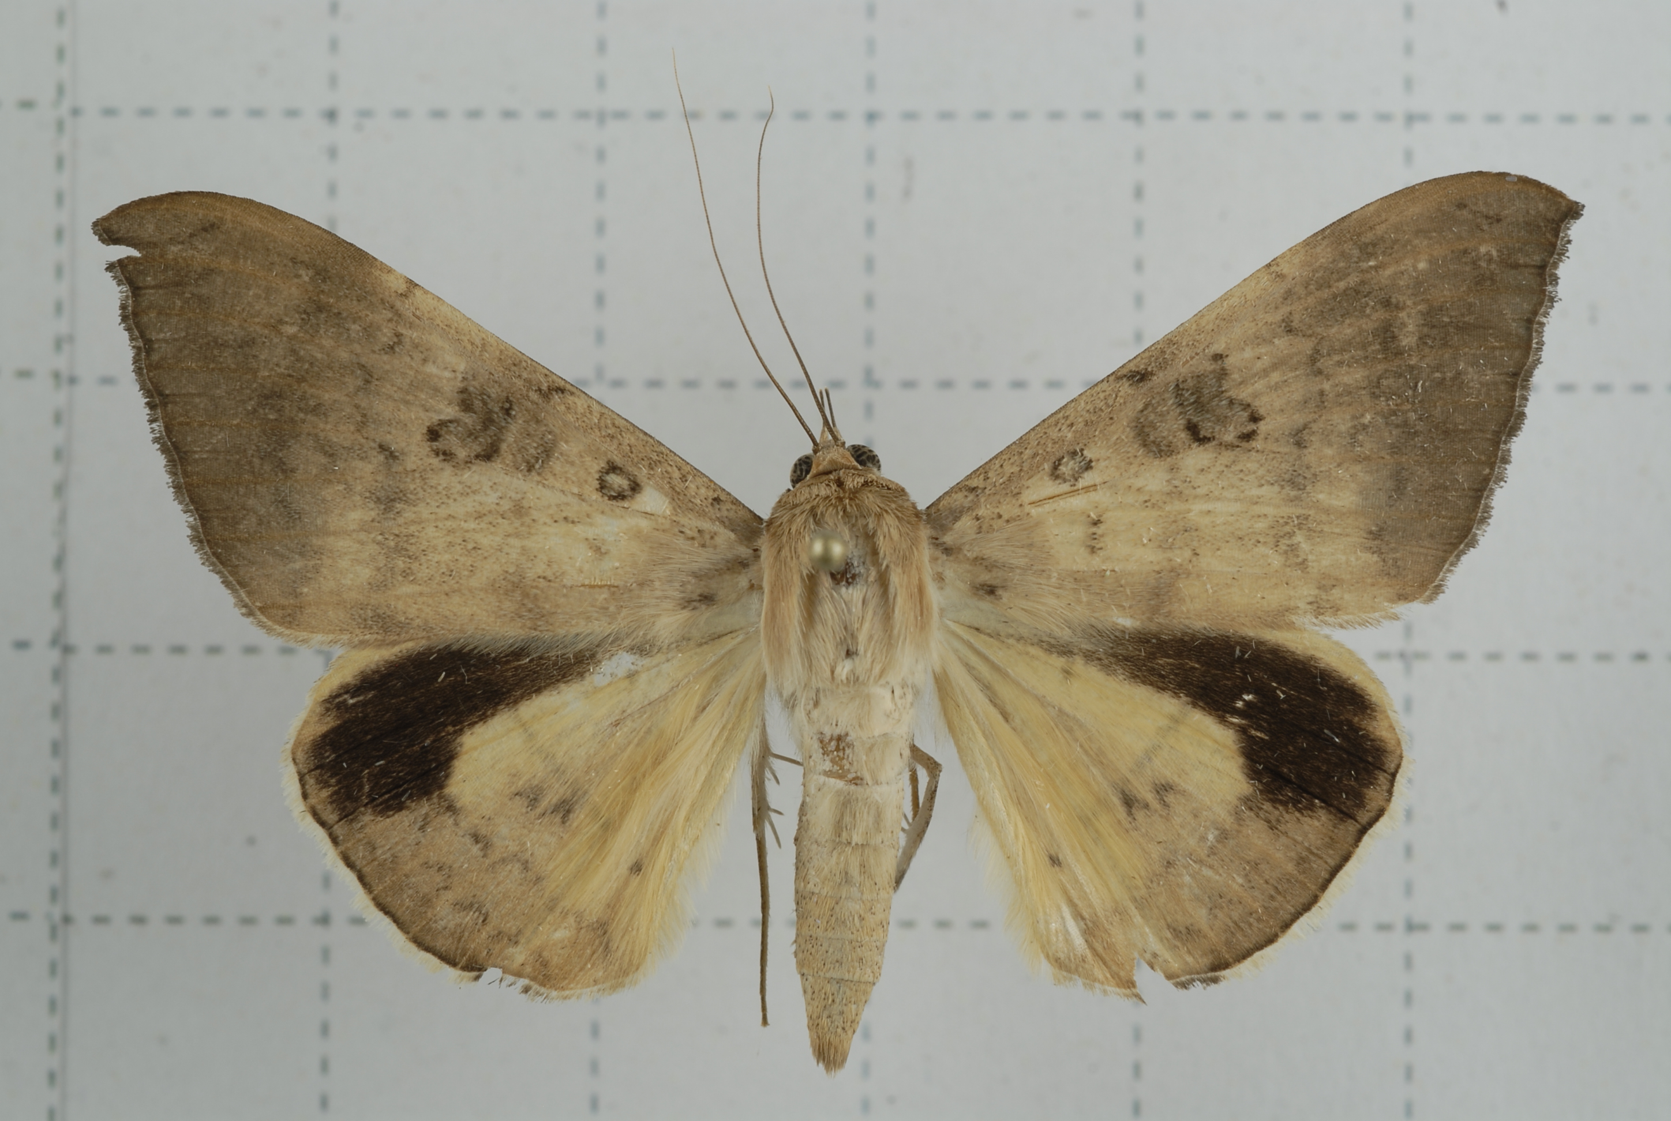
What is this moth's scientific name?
Oxyodes scrobiculata
